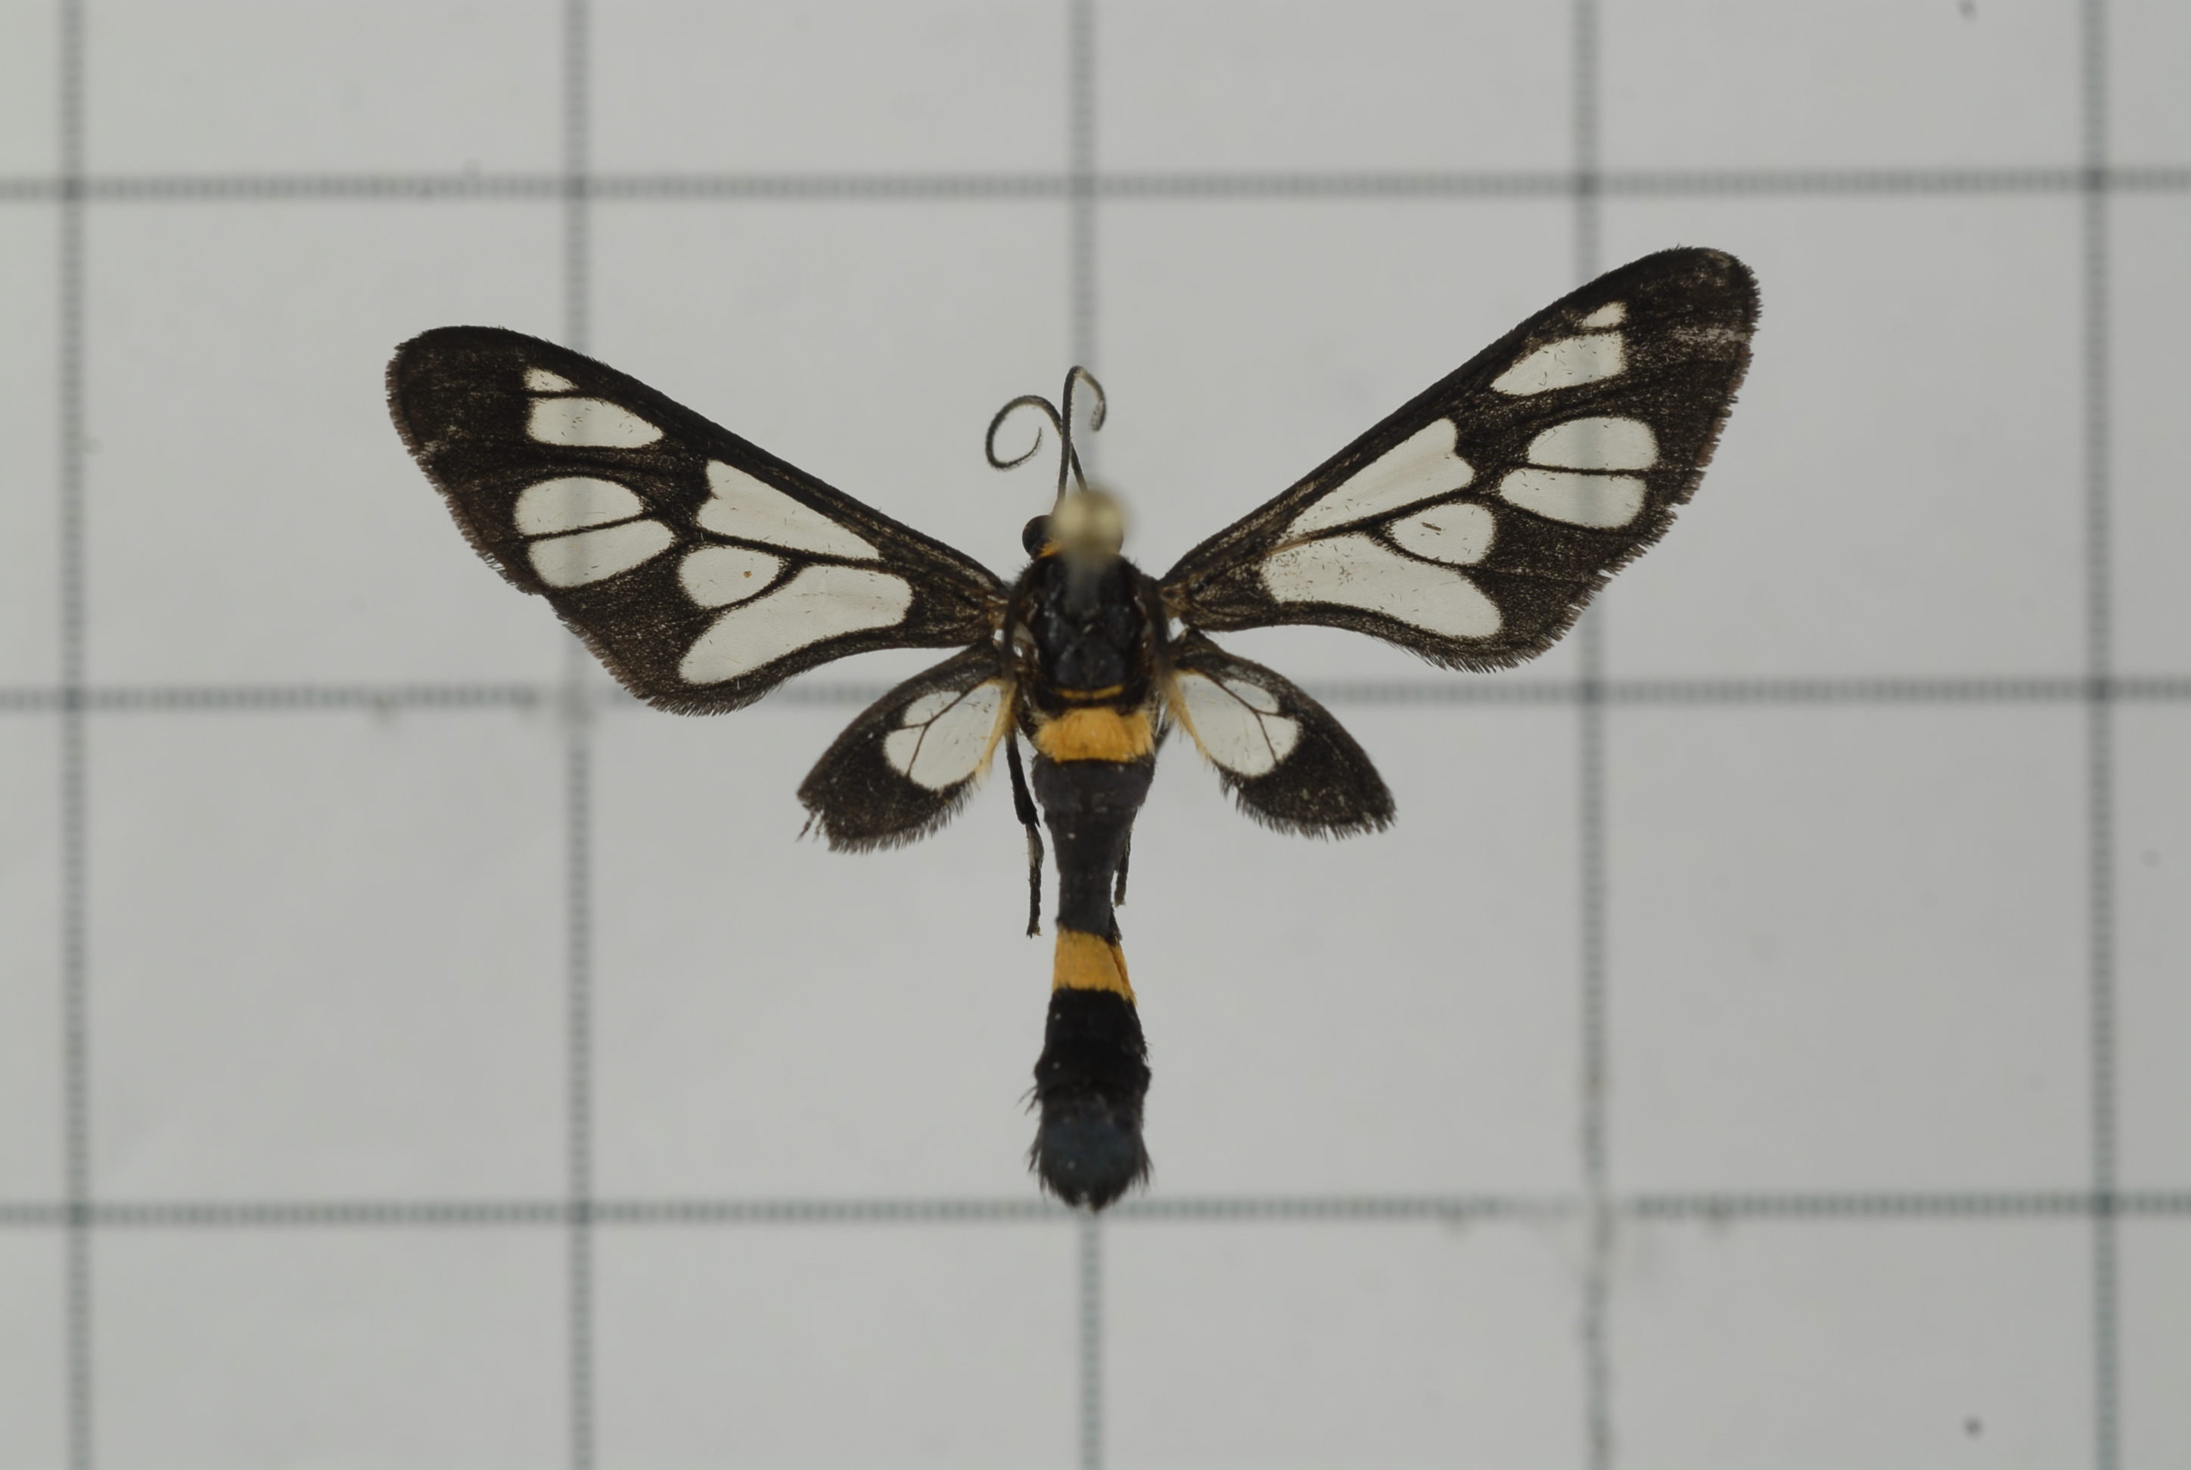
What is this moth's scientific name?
Syntomoides imaon
